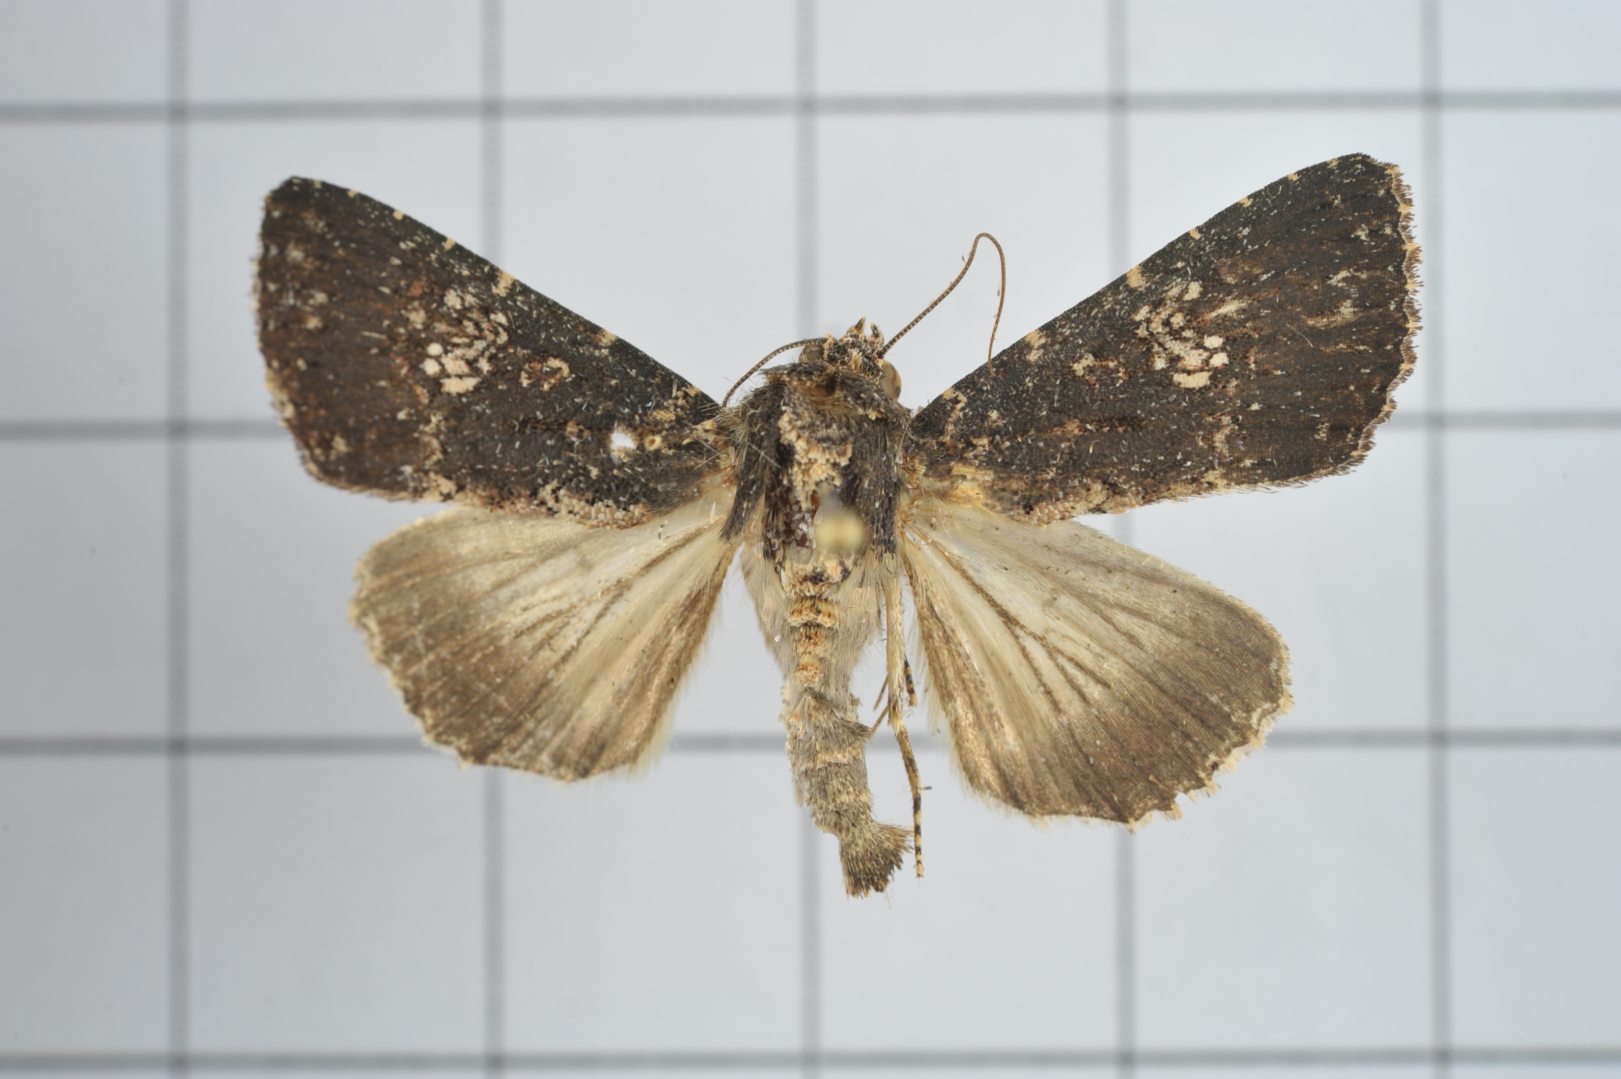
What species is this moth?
Condica dolorosa
